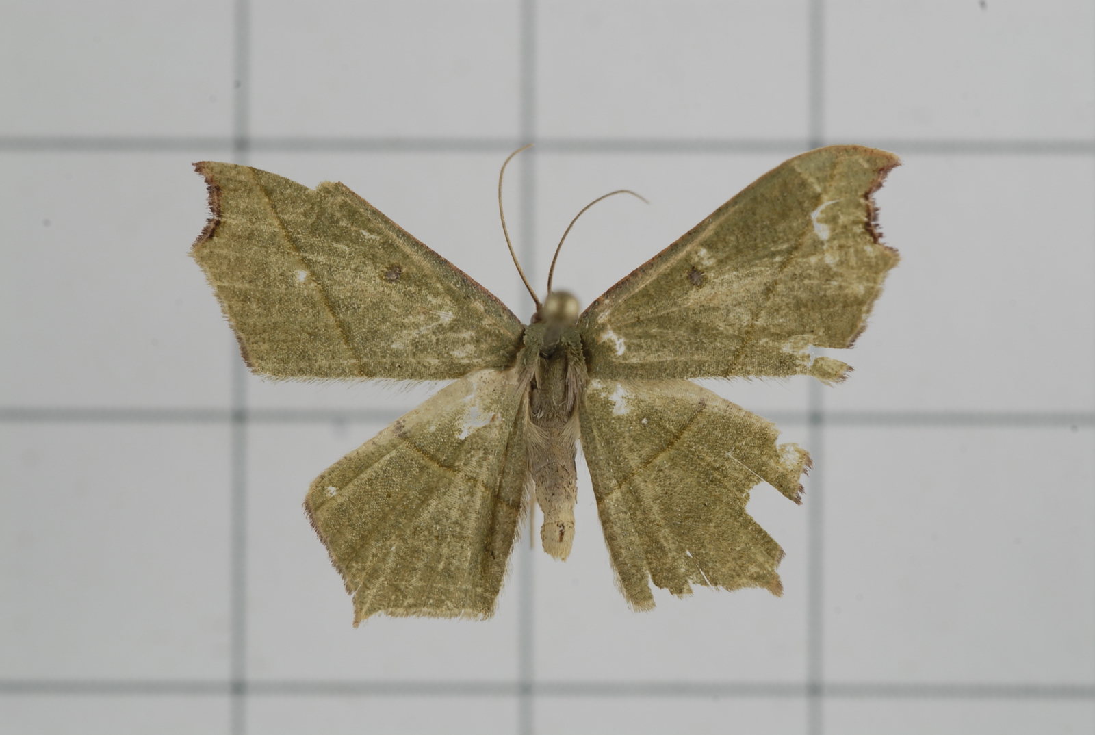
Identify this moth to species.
Traminda aventiaria
